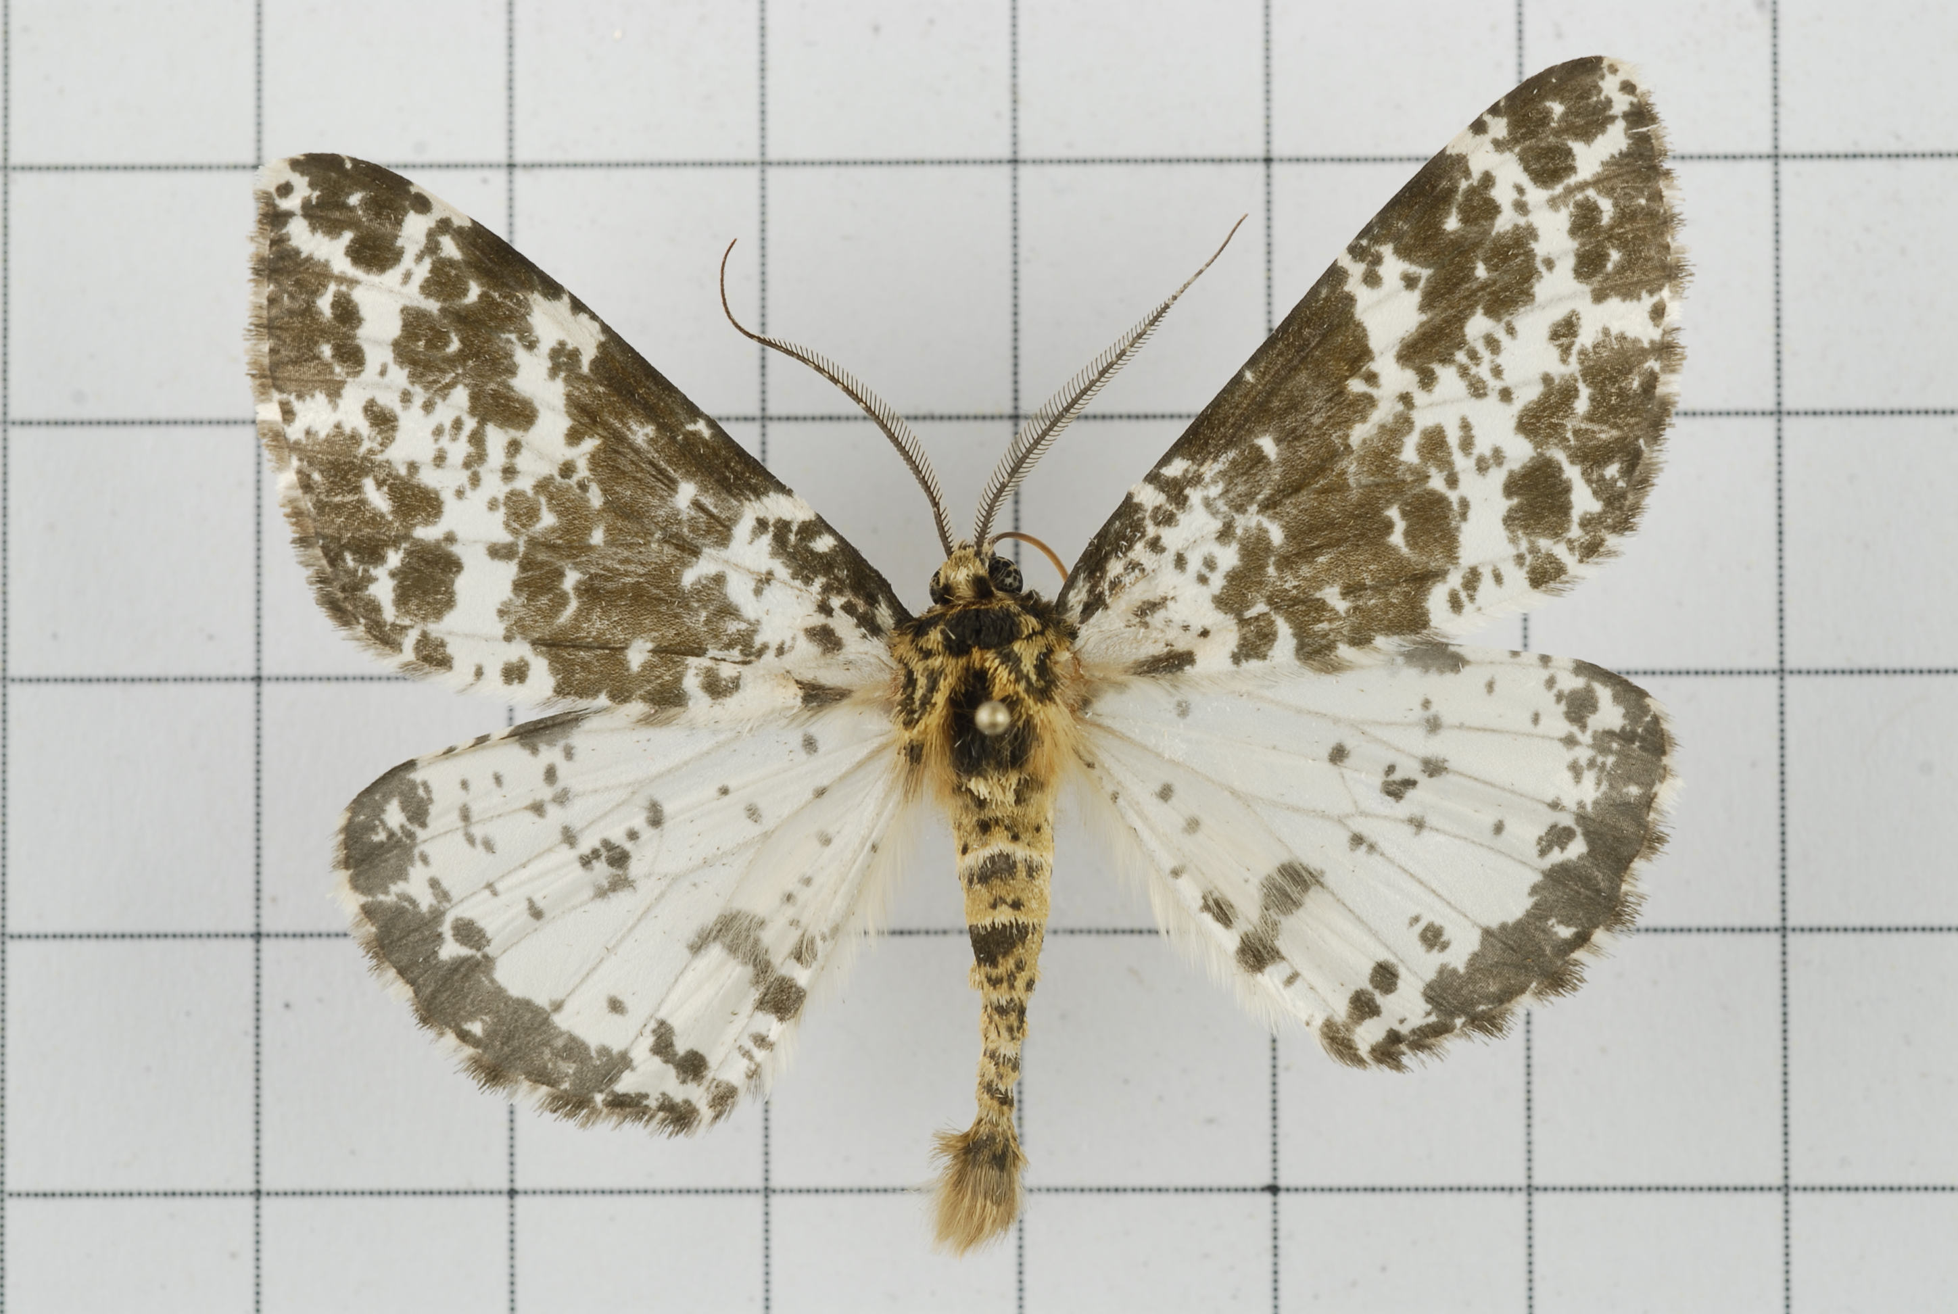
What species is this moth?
Arichanna picaria
